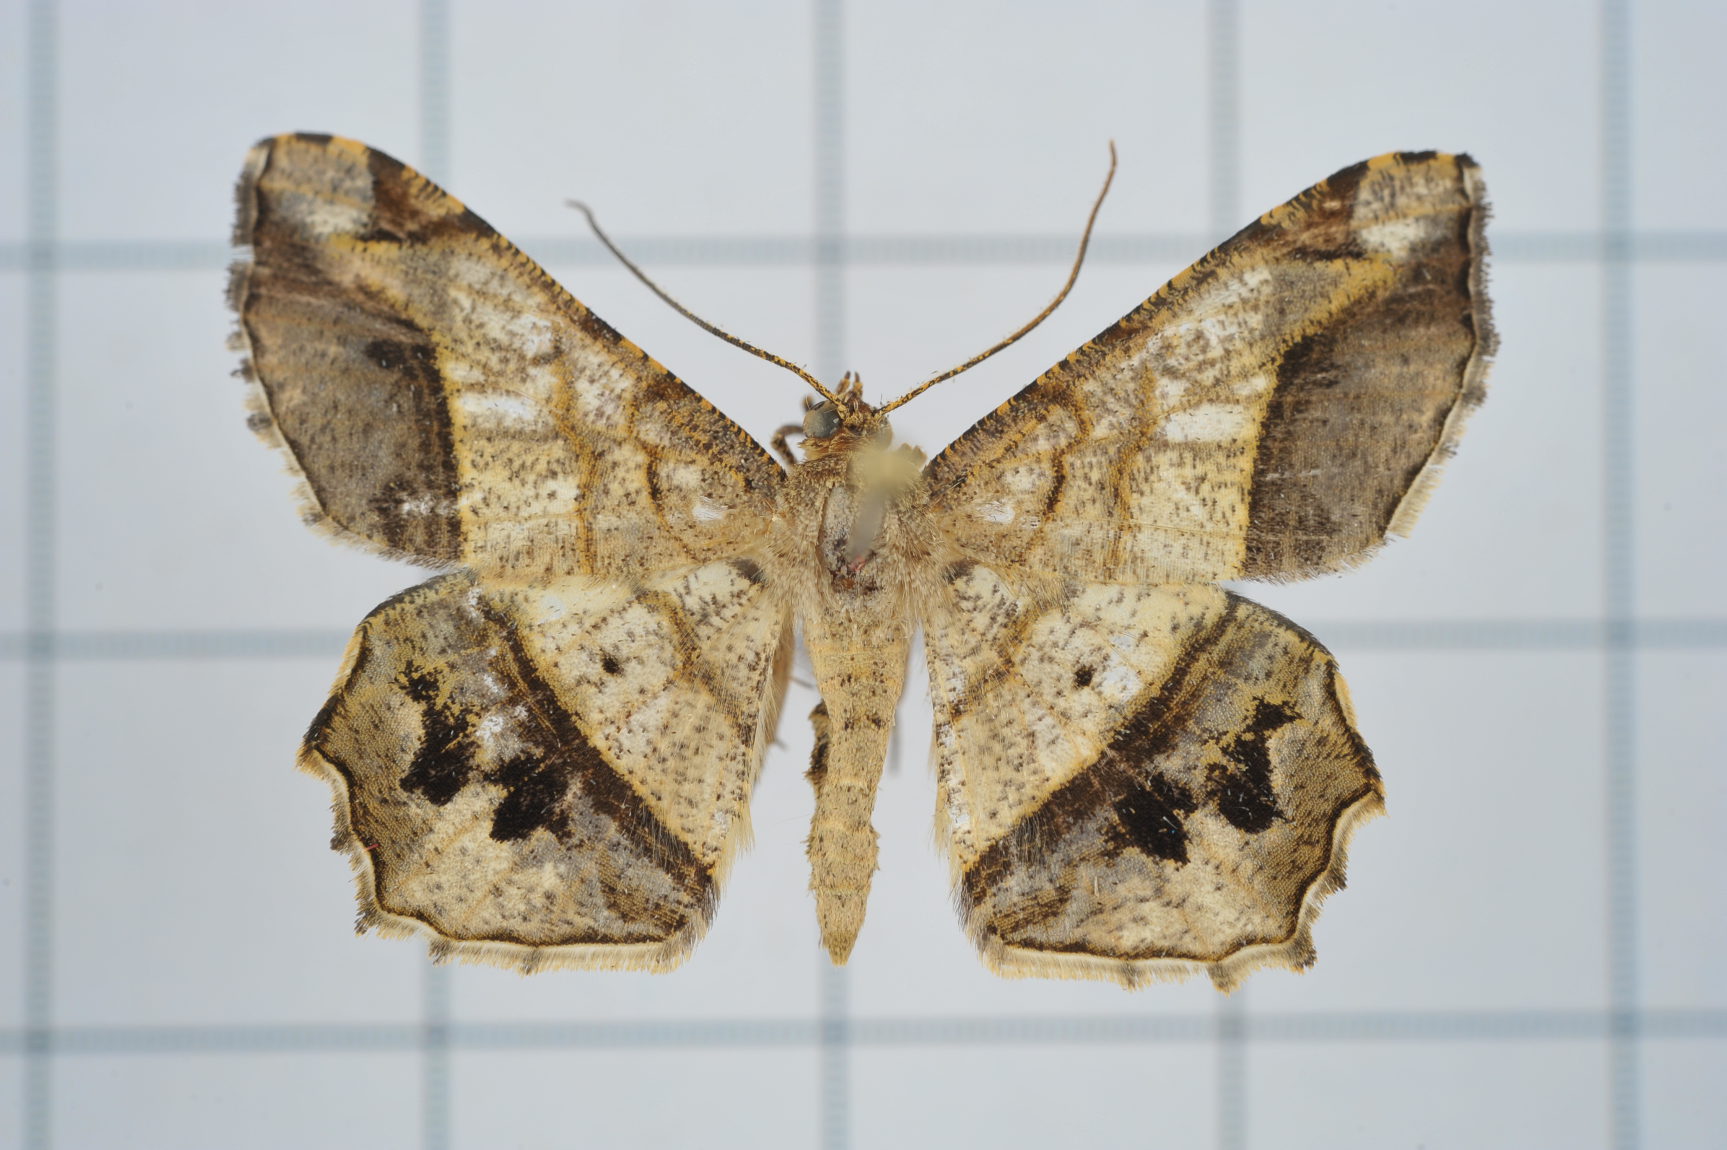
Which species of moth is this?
Chiasmia intermediaria
